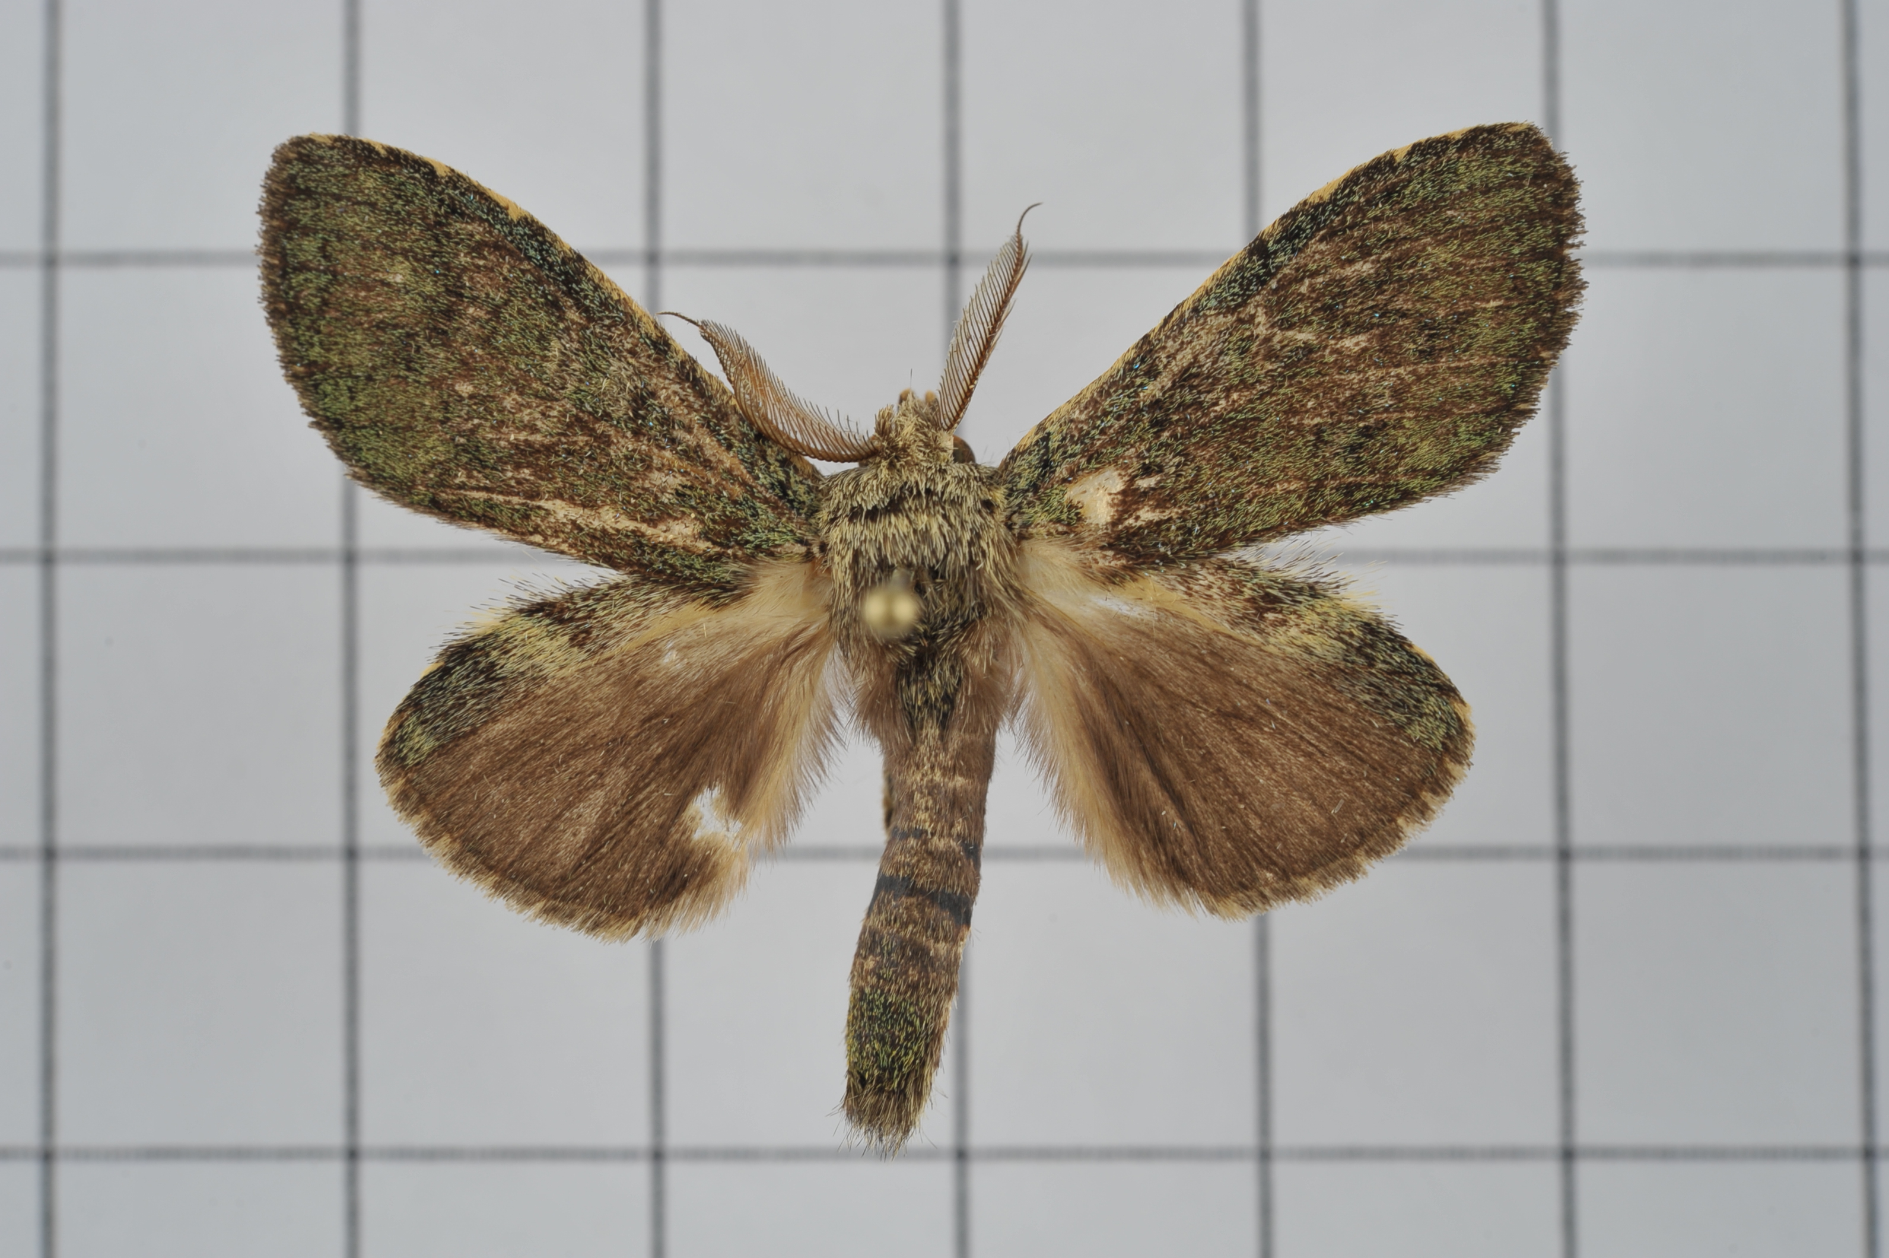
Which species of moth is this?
Syntypistis cyanea cyanea
